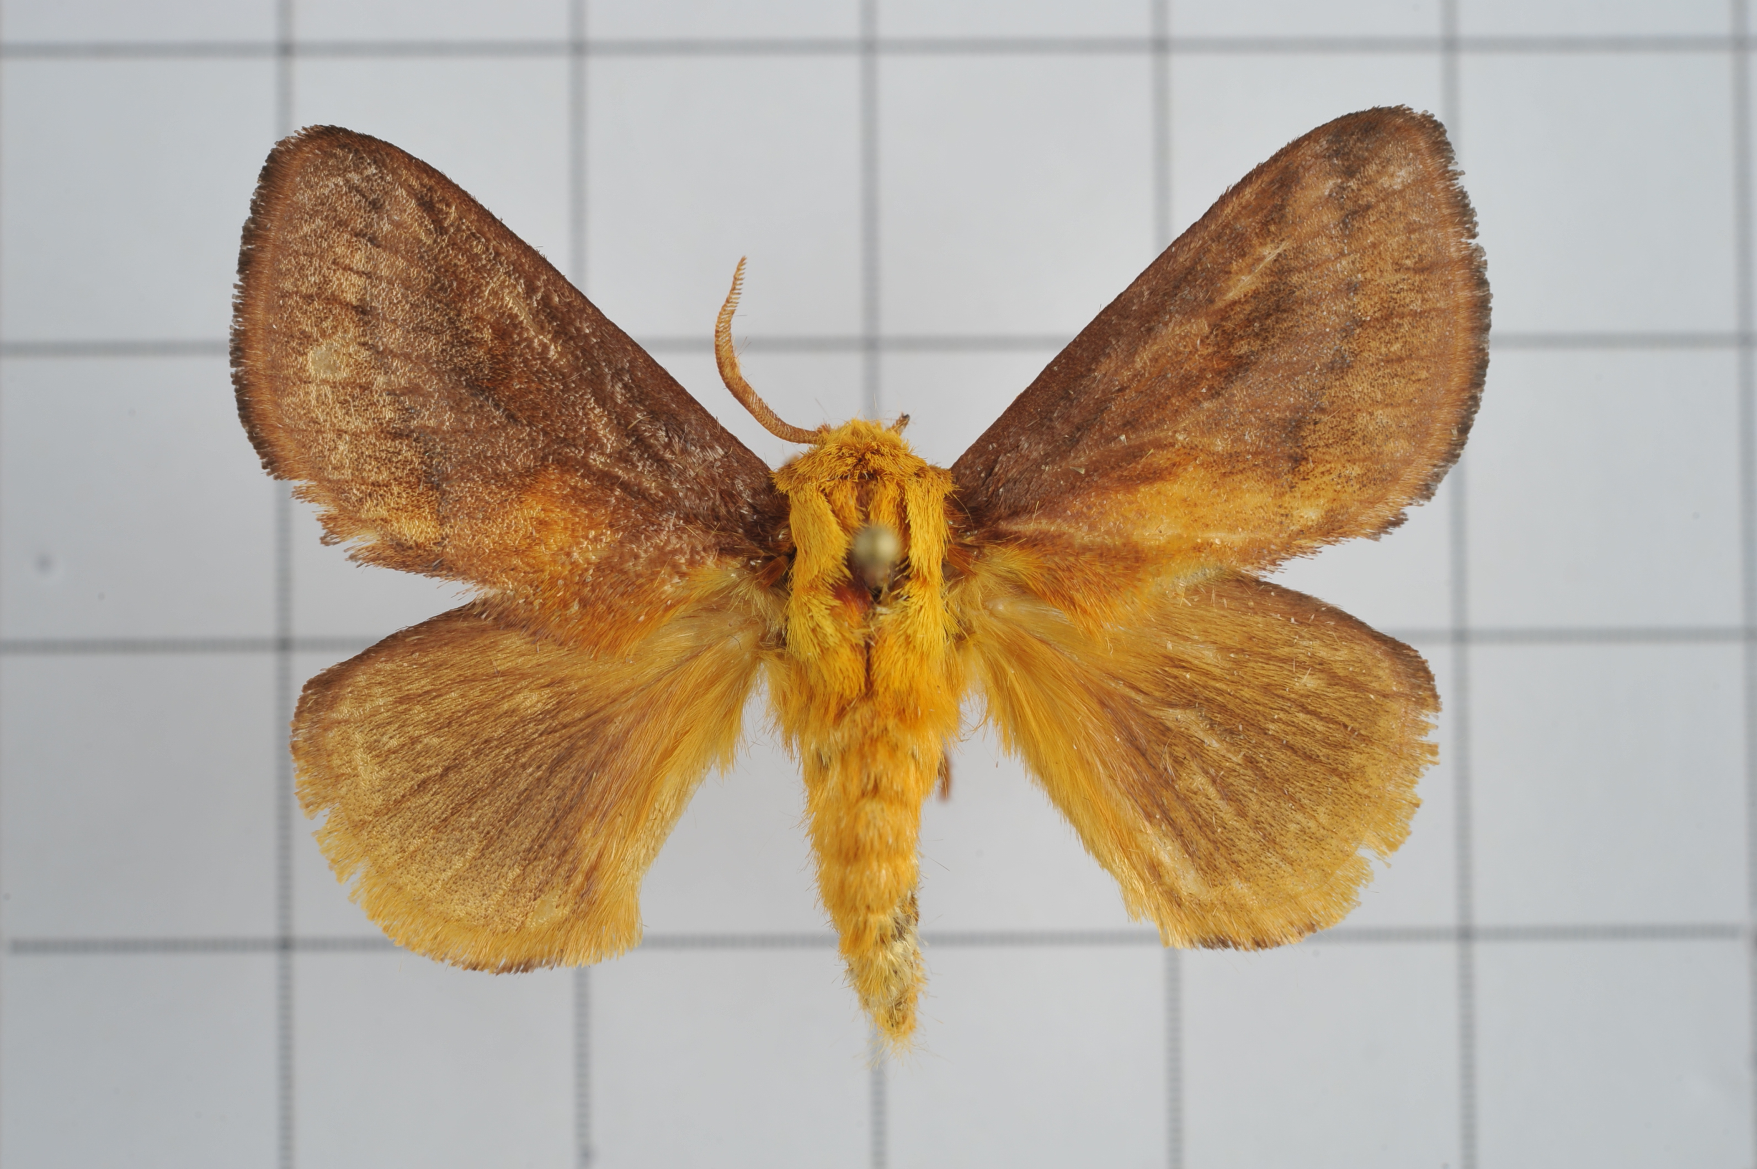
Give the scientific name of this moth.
Narosoideus flavidorsalis
